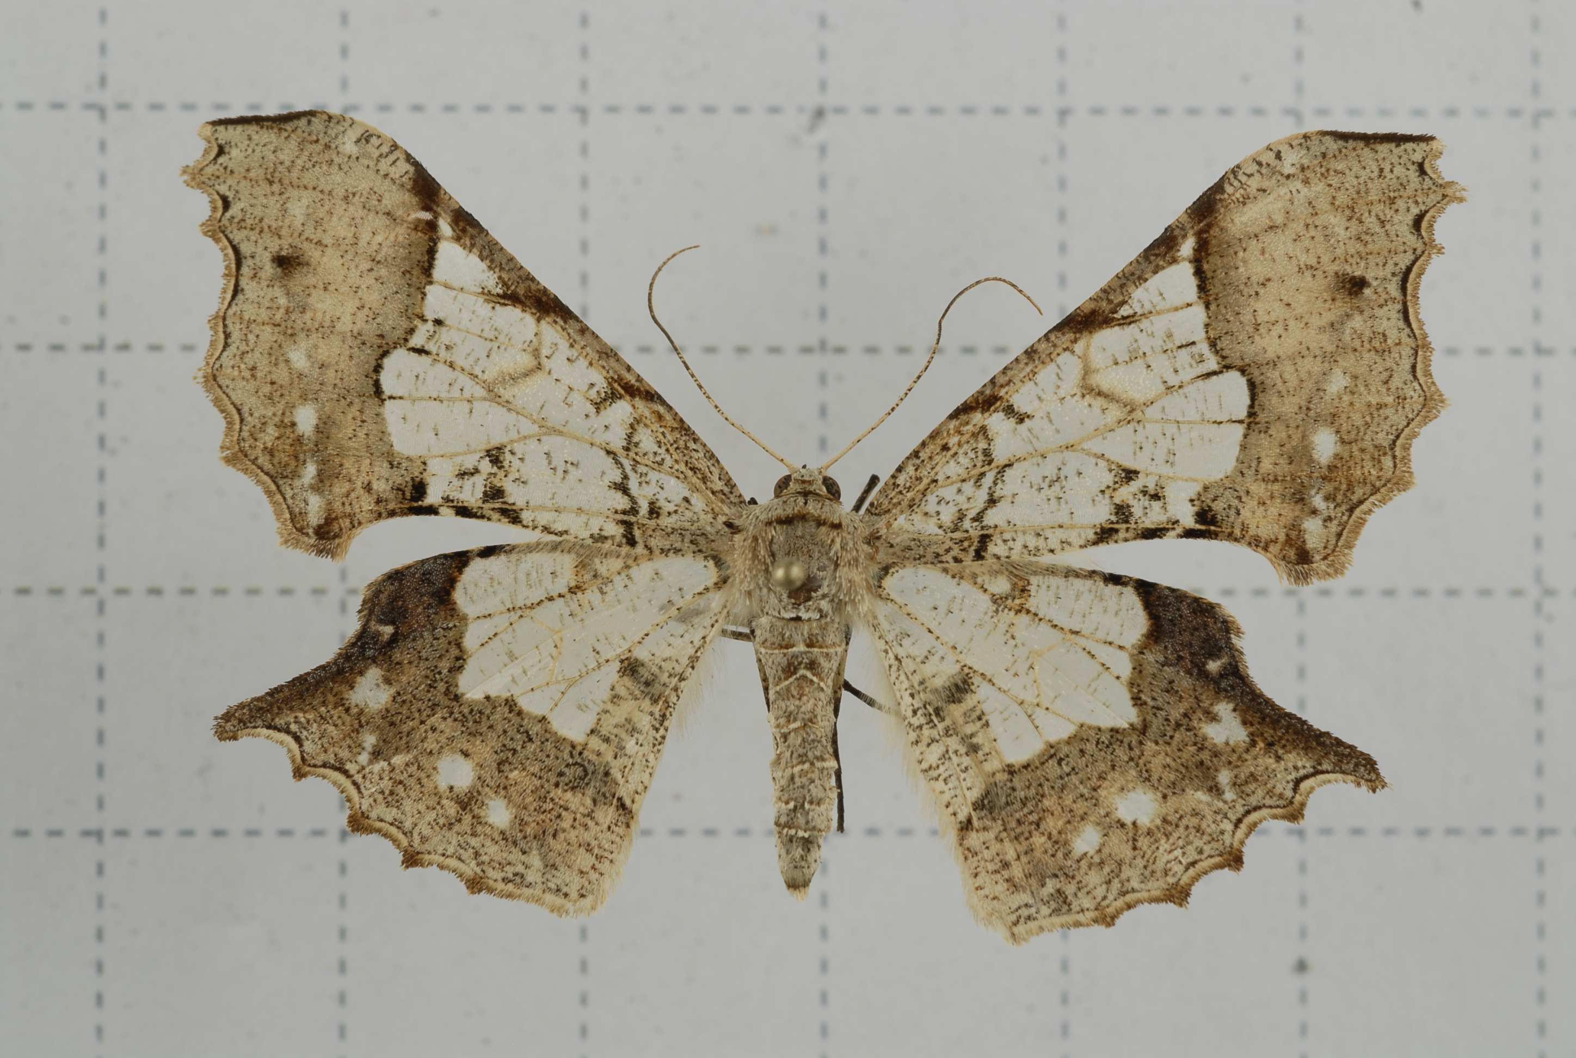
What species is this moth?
Krananda semihyalina
